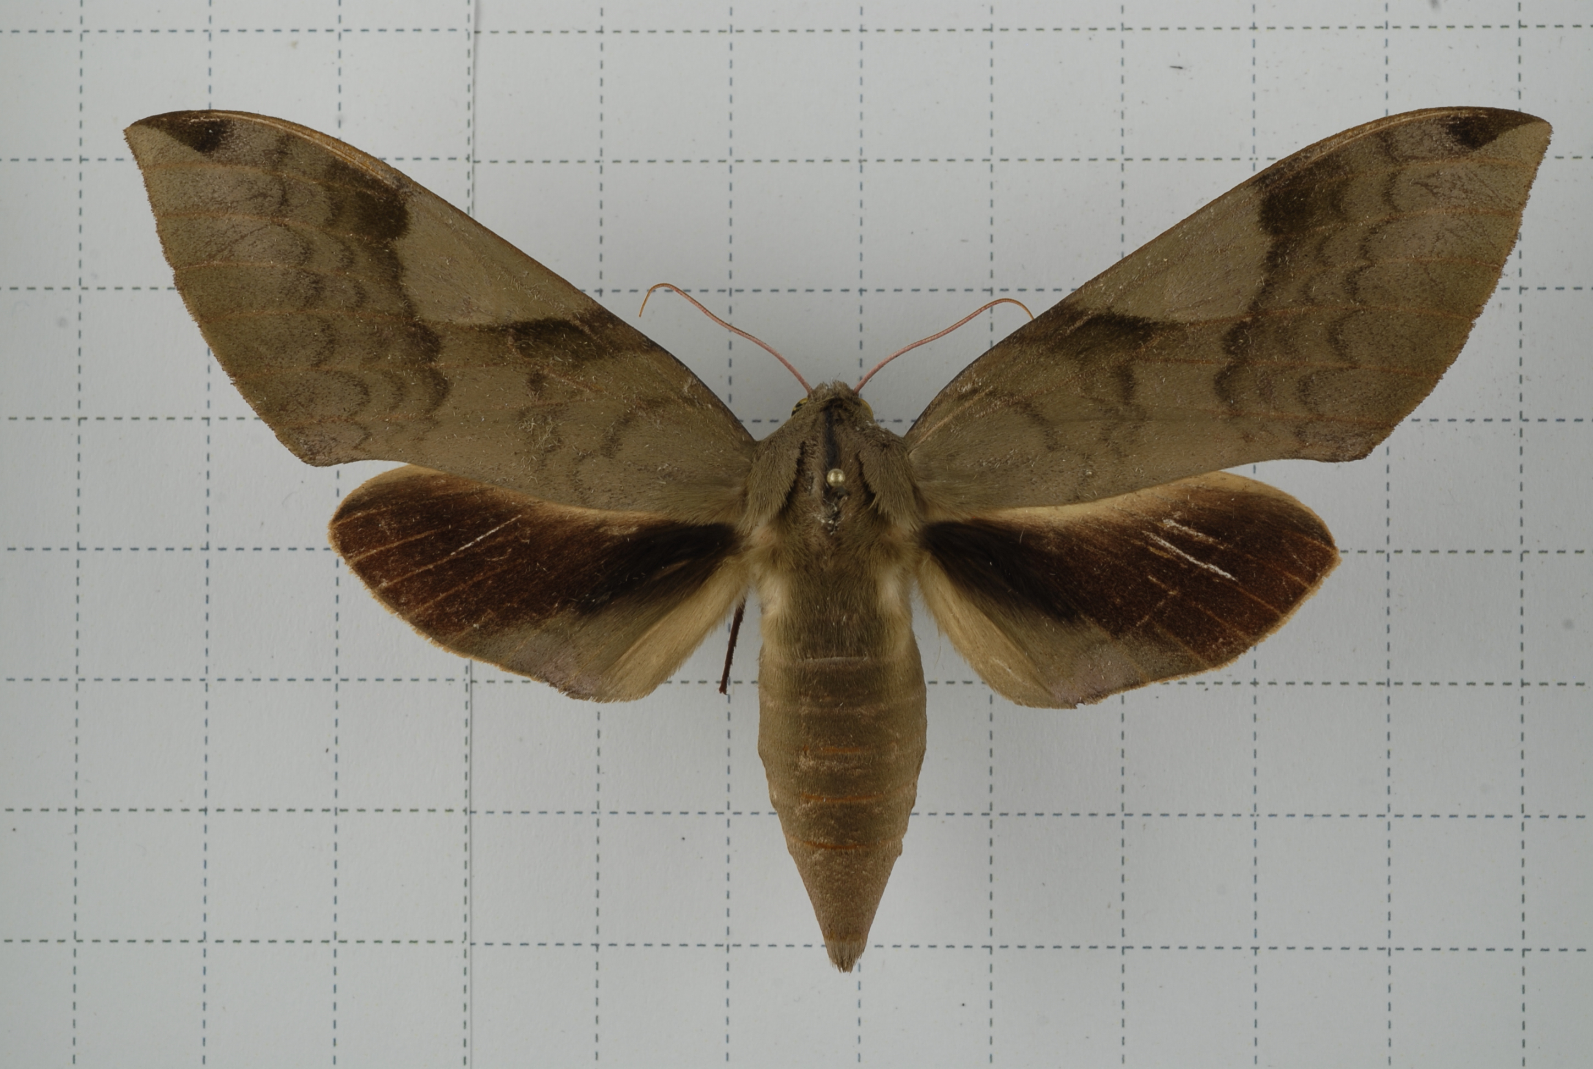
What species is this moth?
Clanis bilineata formosana
